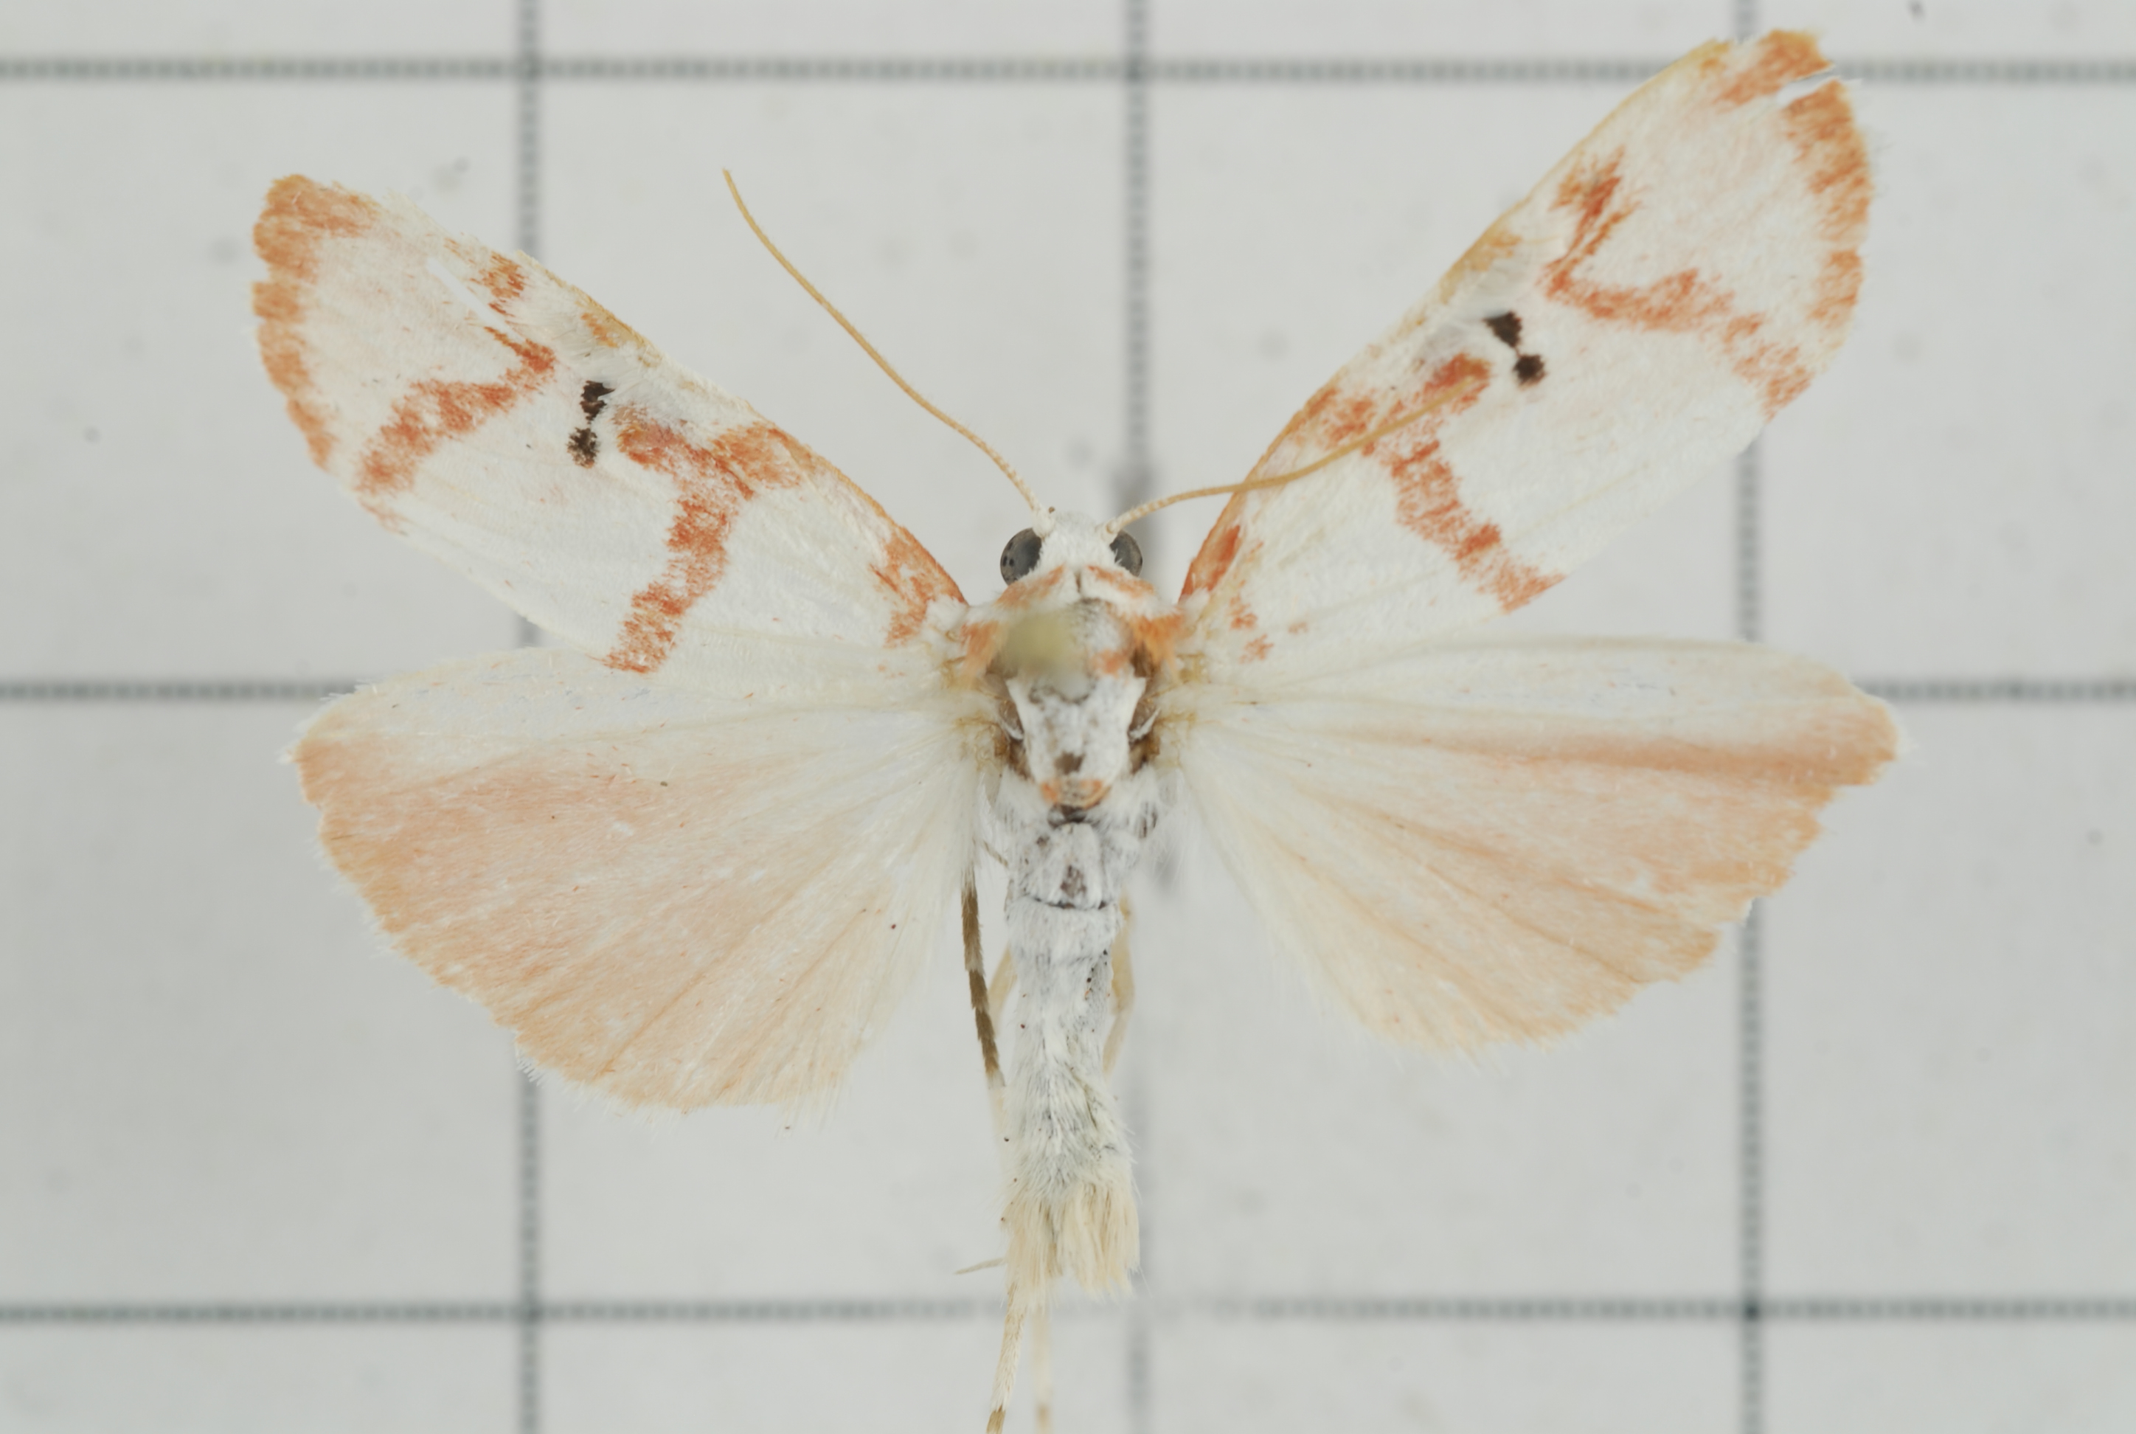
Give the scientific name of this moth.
Cyana hamata hamata
